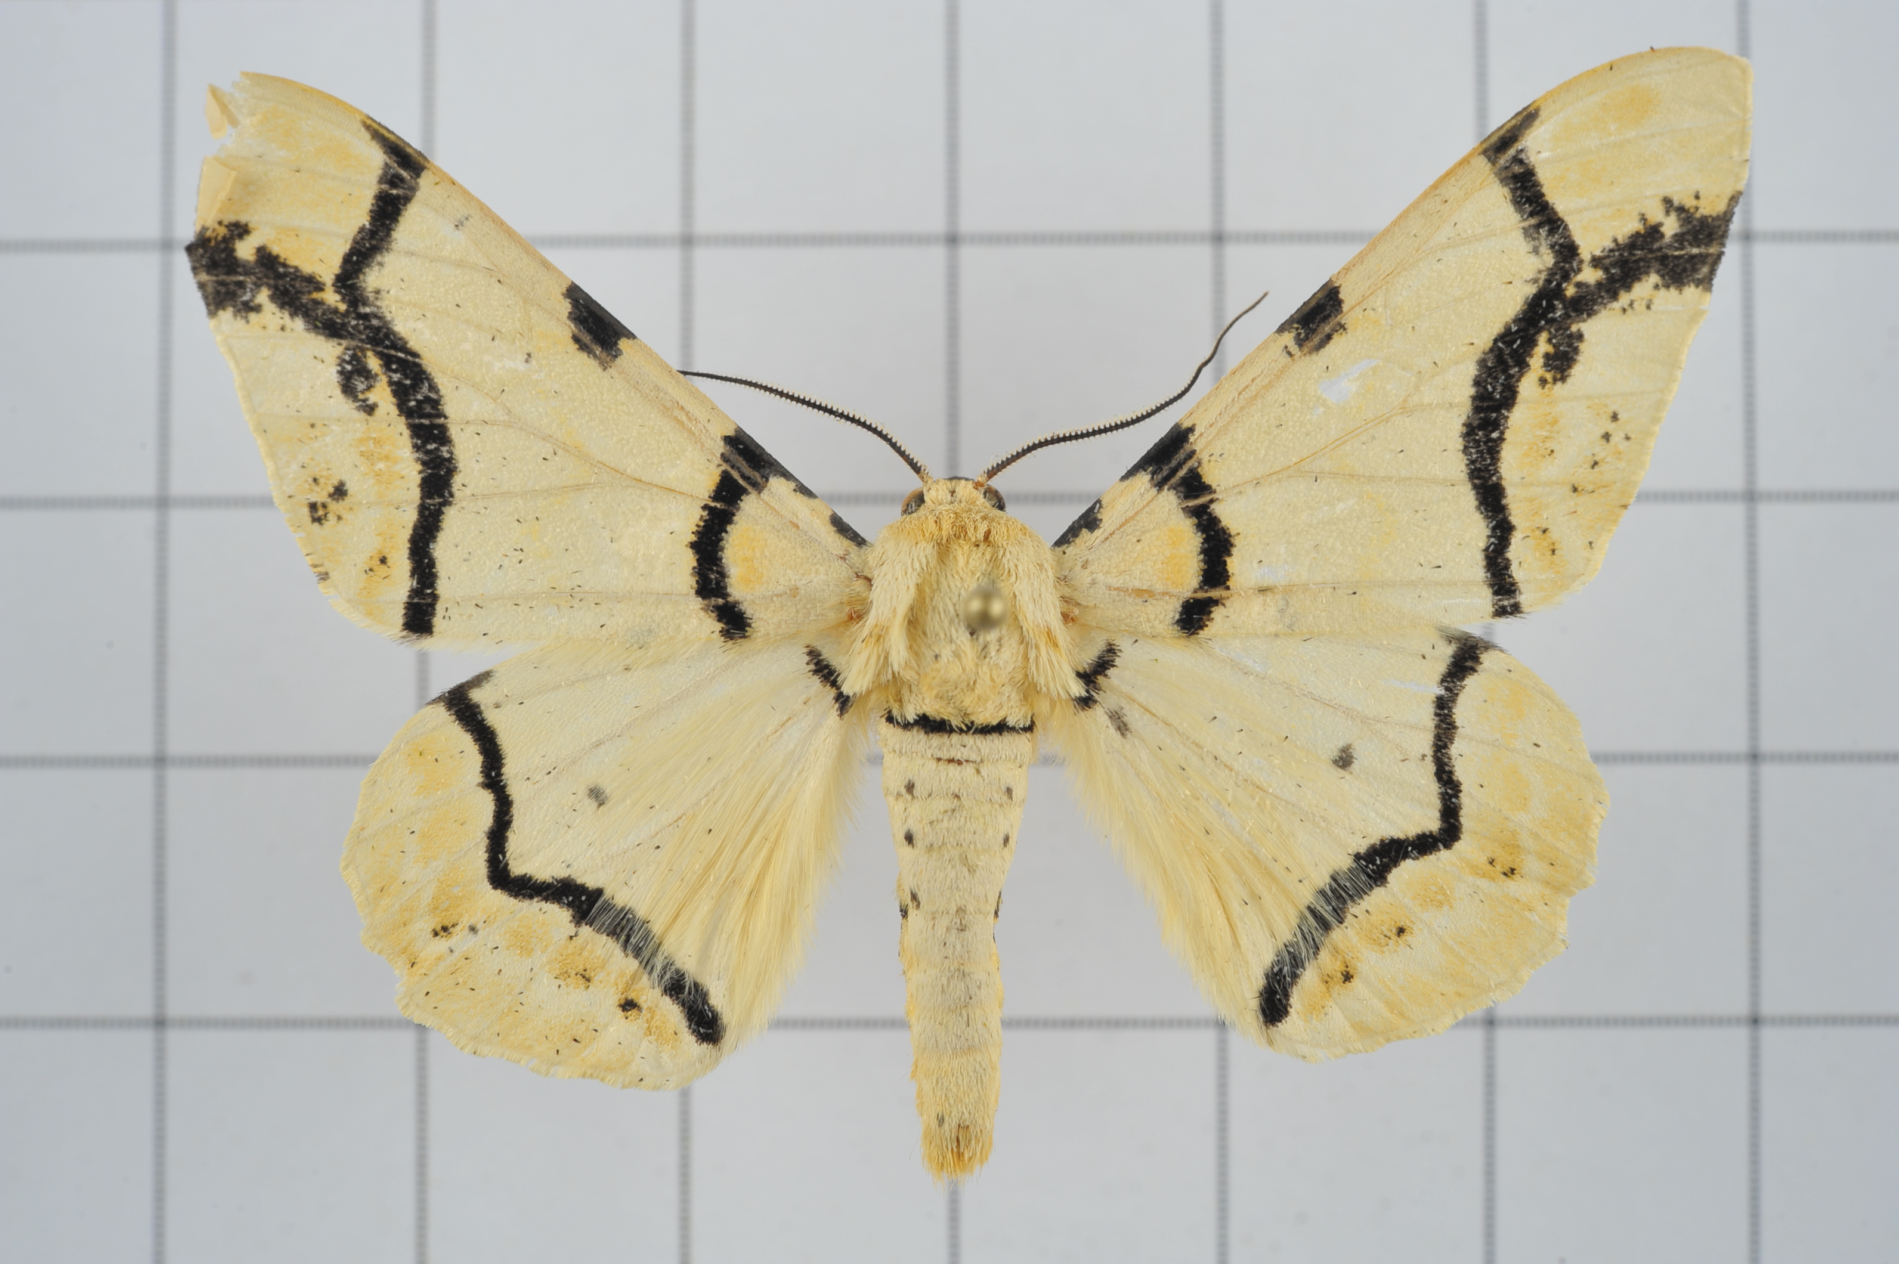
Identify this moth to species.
Biston perclara
